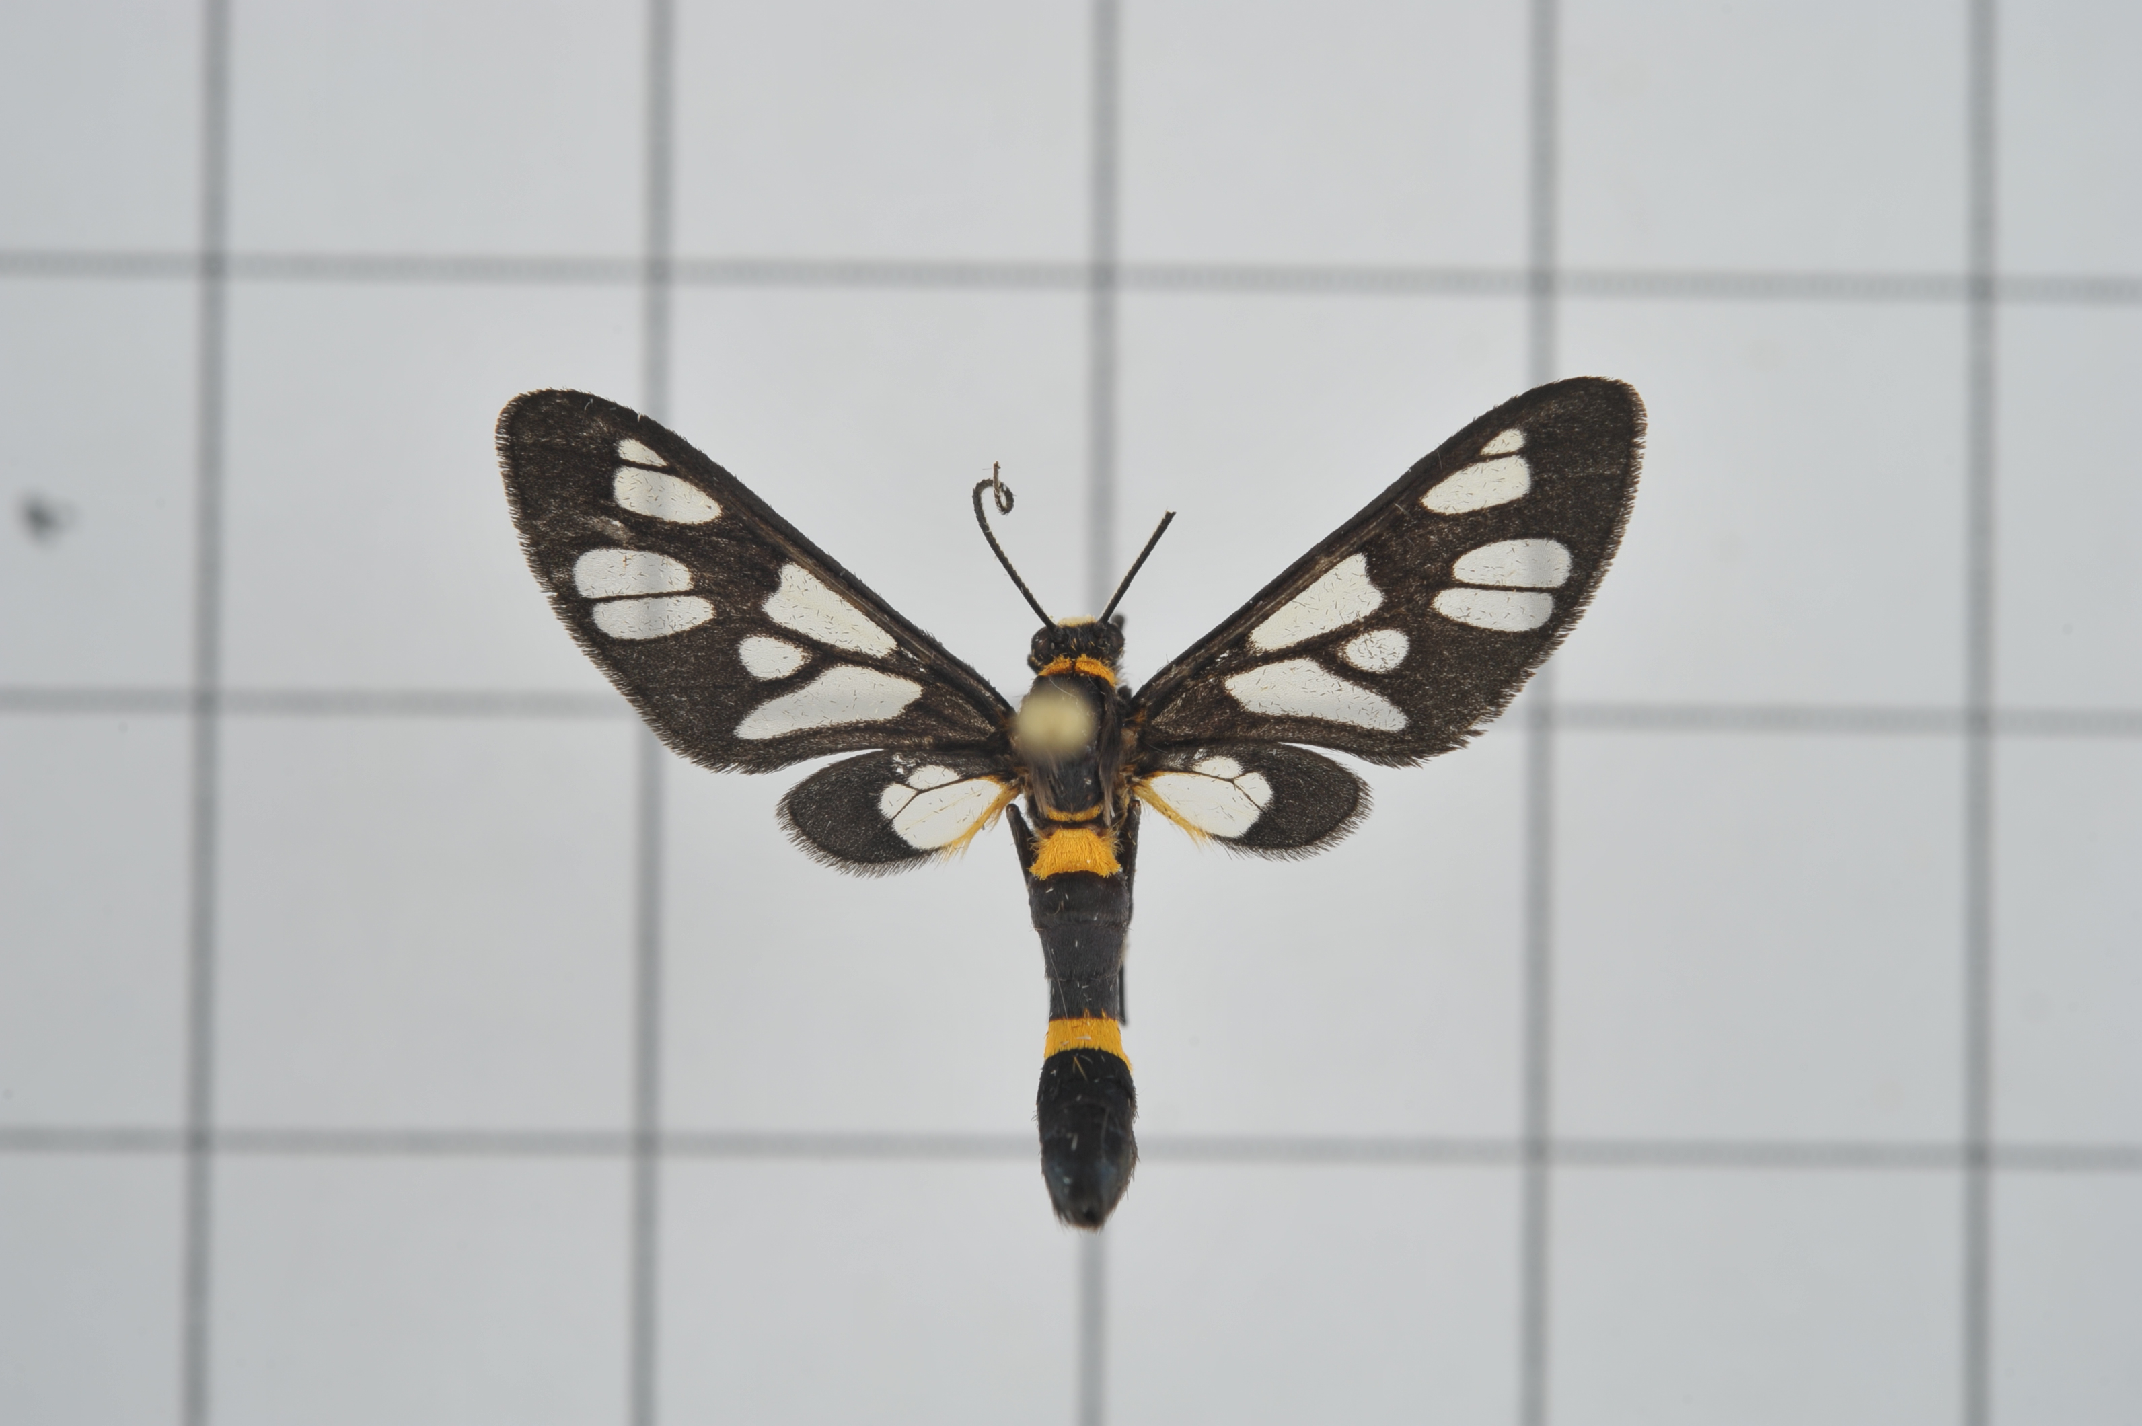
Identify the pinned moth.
Syntomoides imaon
